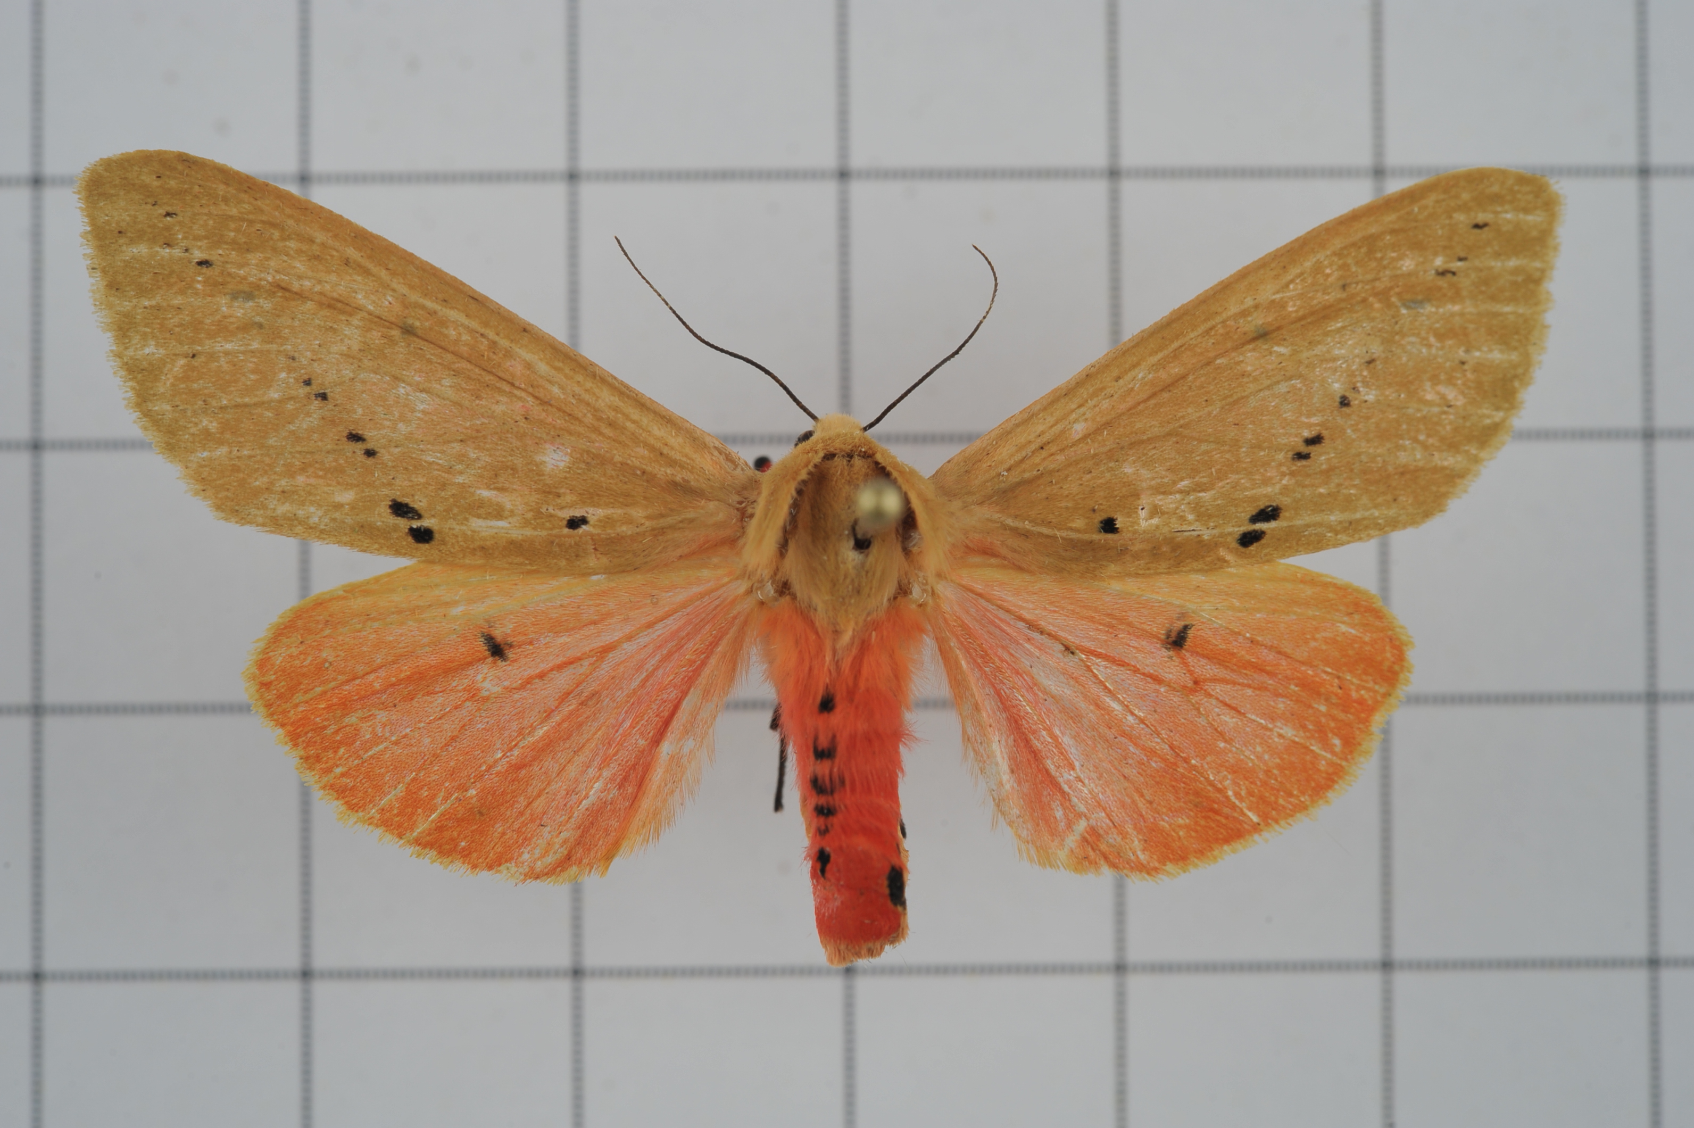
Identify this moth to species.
Spilarctia wilemani
